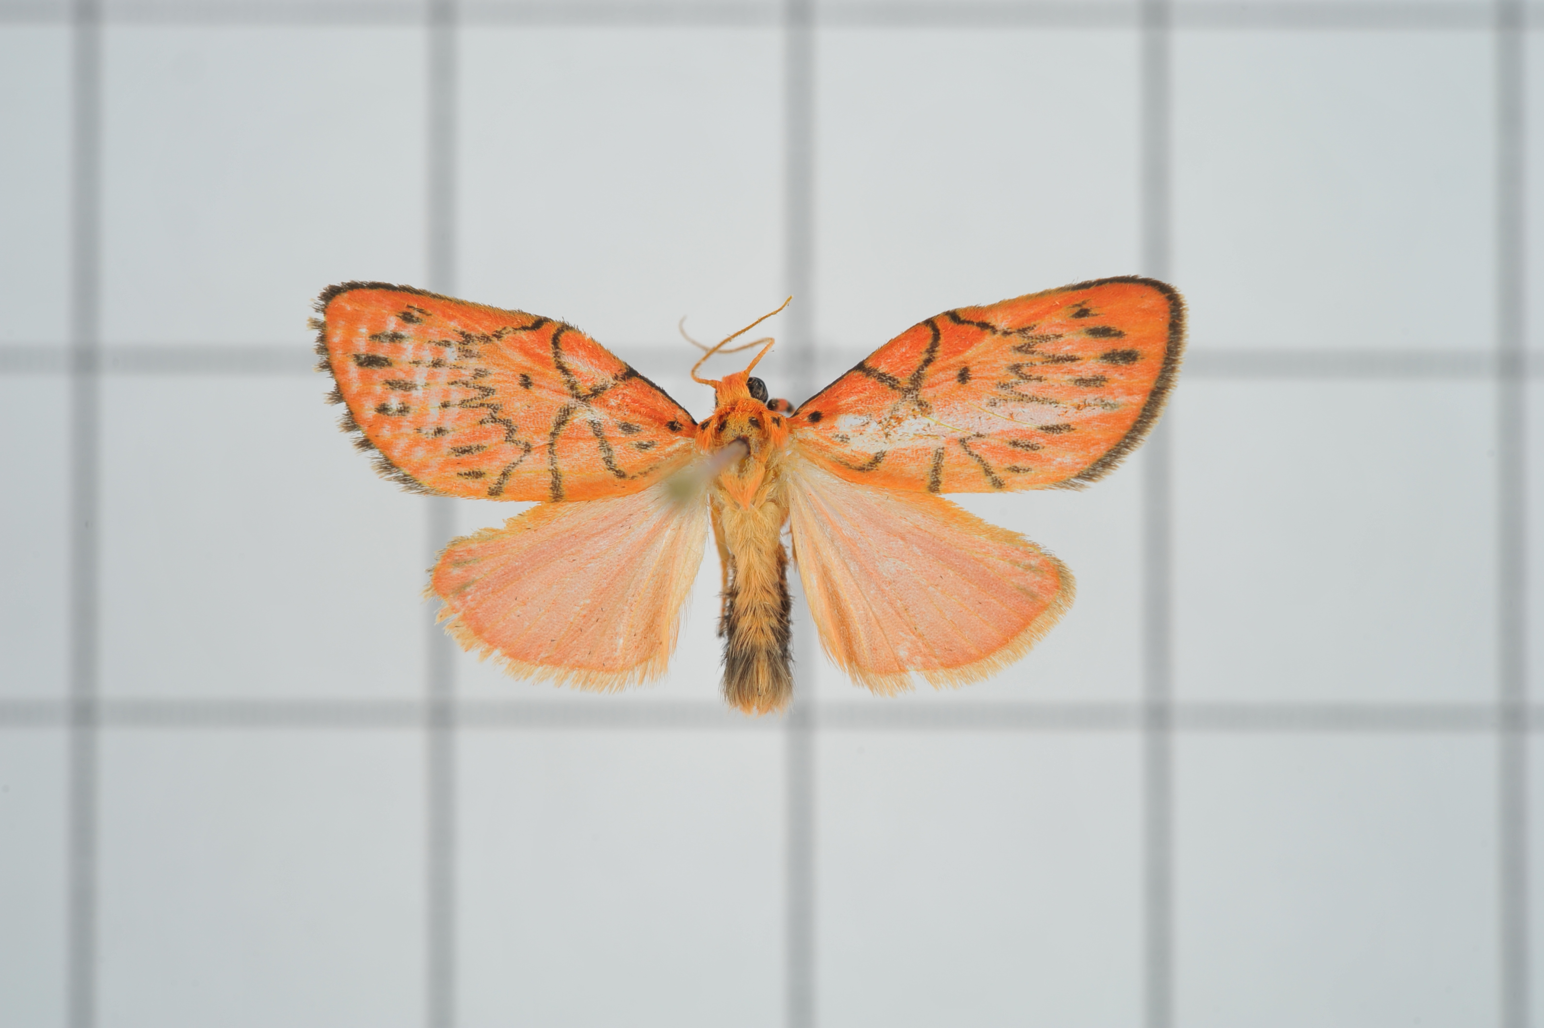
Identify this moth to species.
Aberrasine lichenshihi
